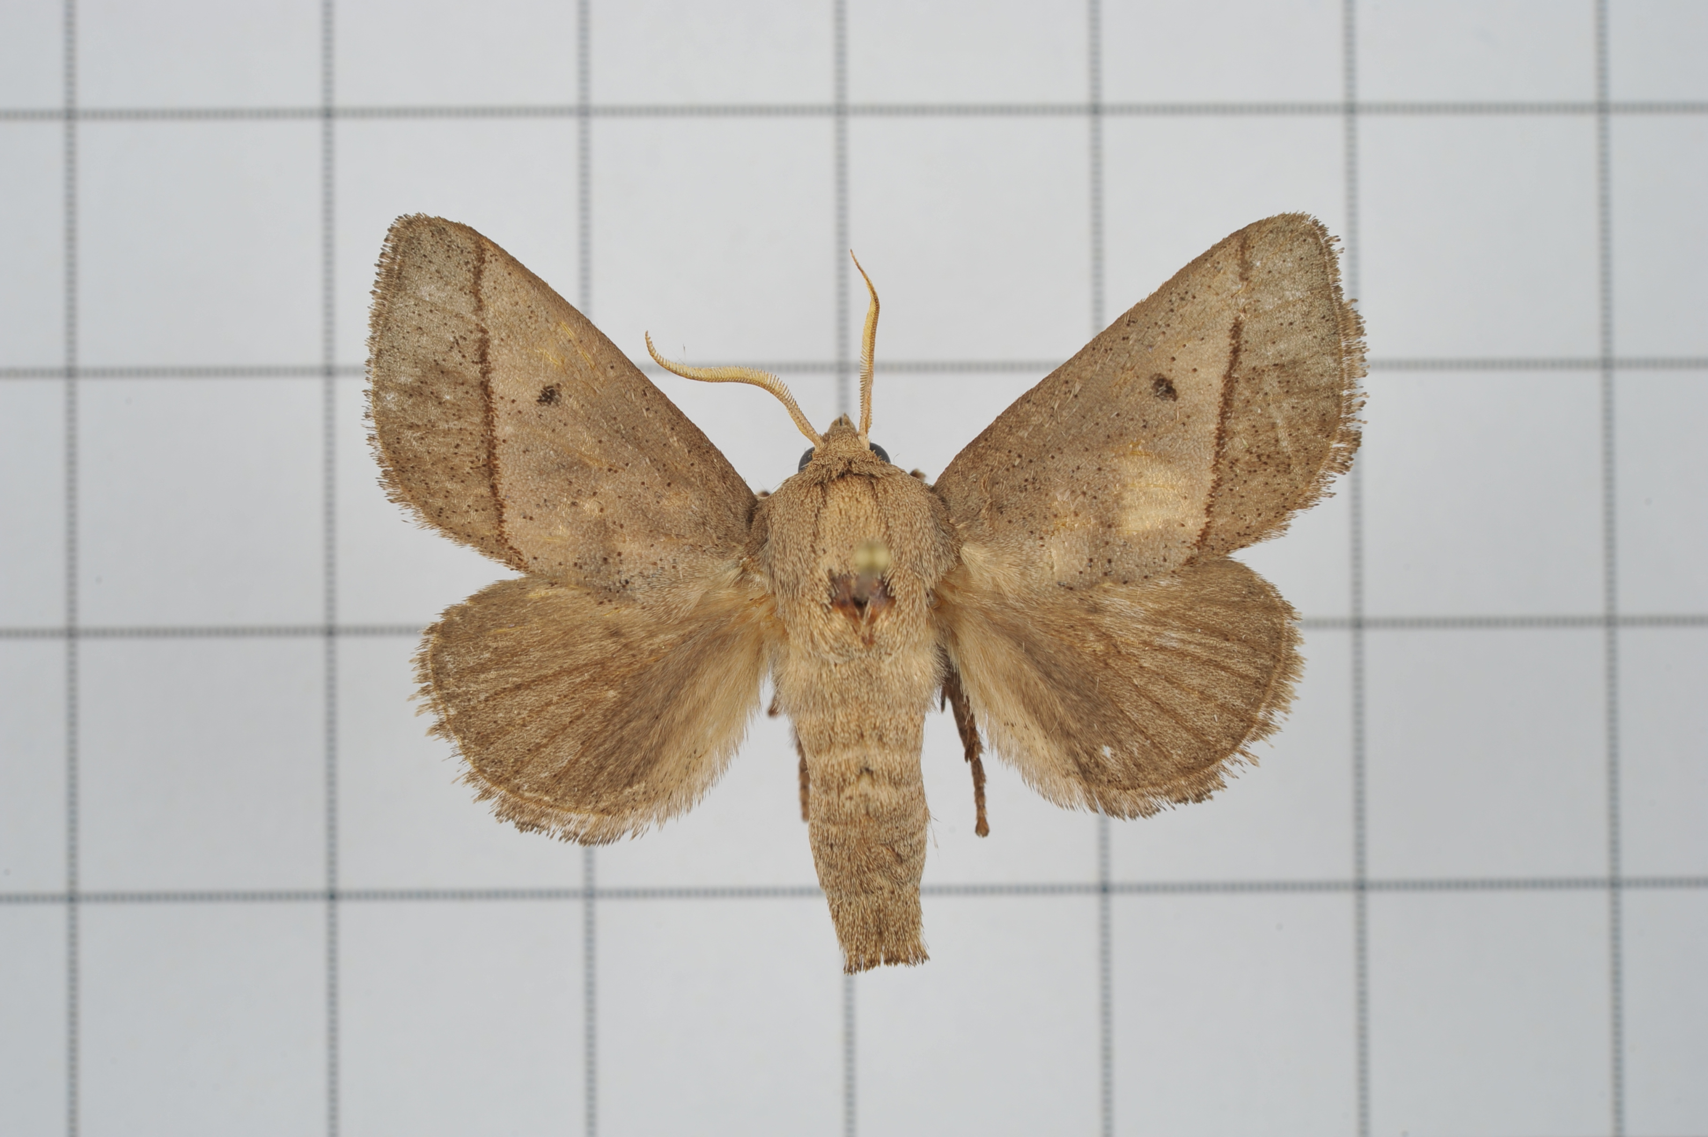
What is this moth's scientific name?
Thosea sinensis
